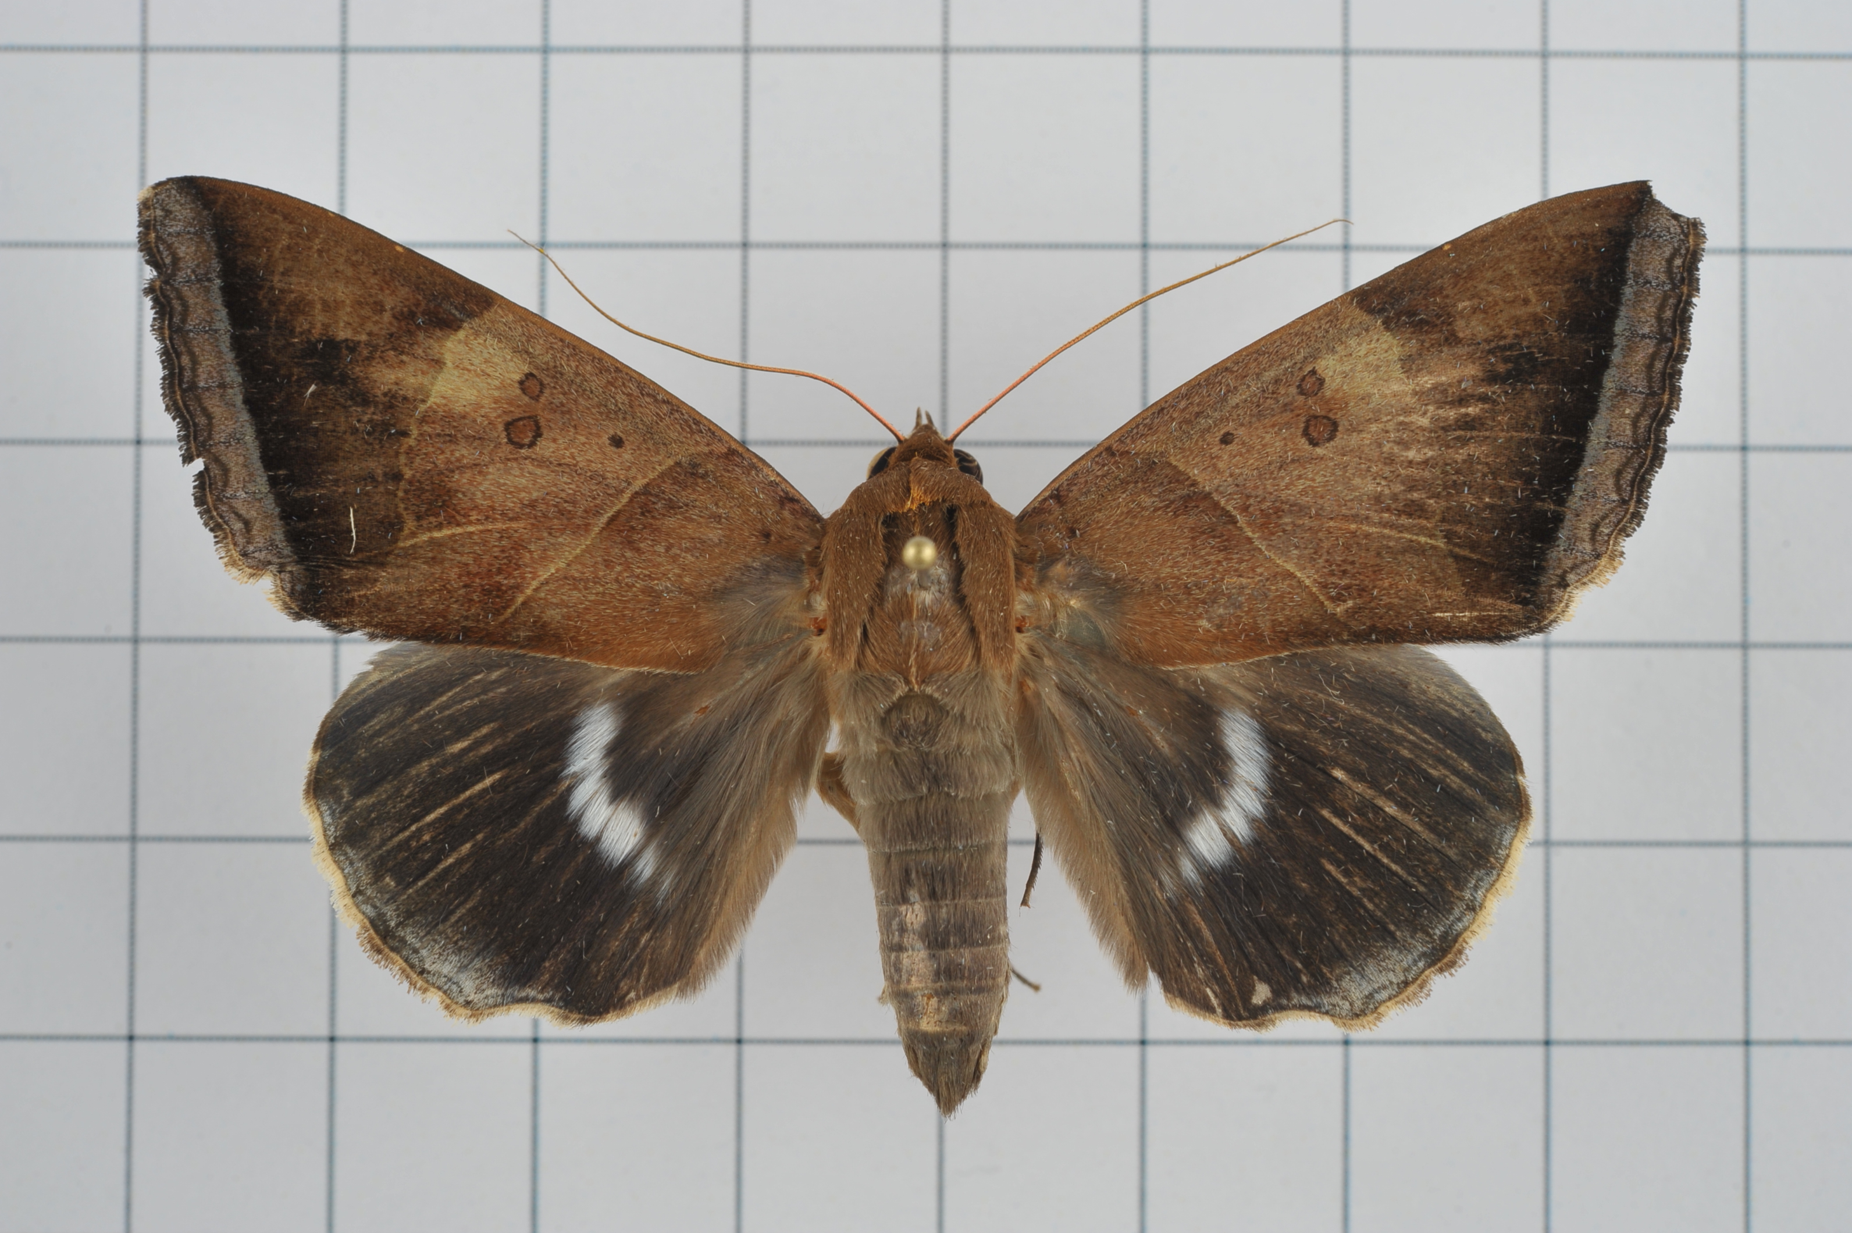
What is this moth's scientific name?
Artena dotata
